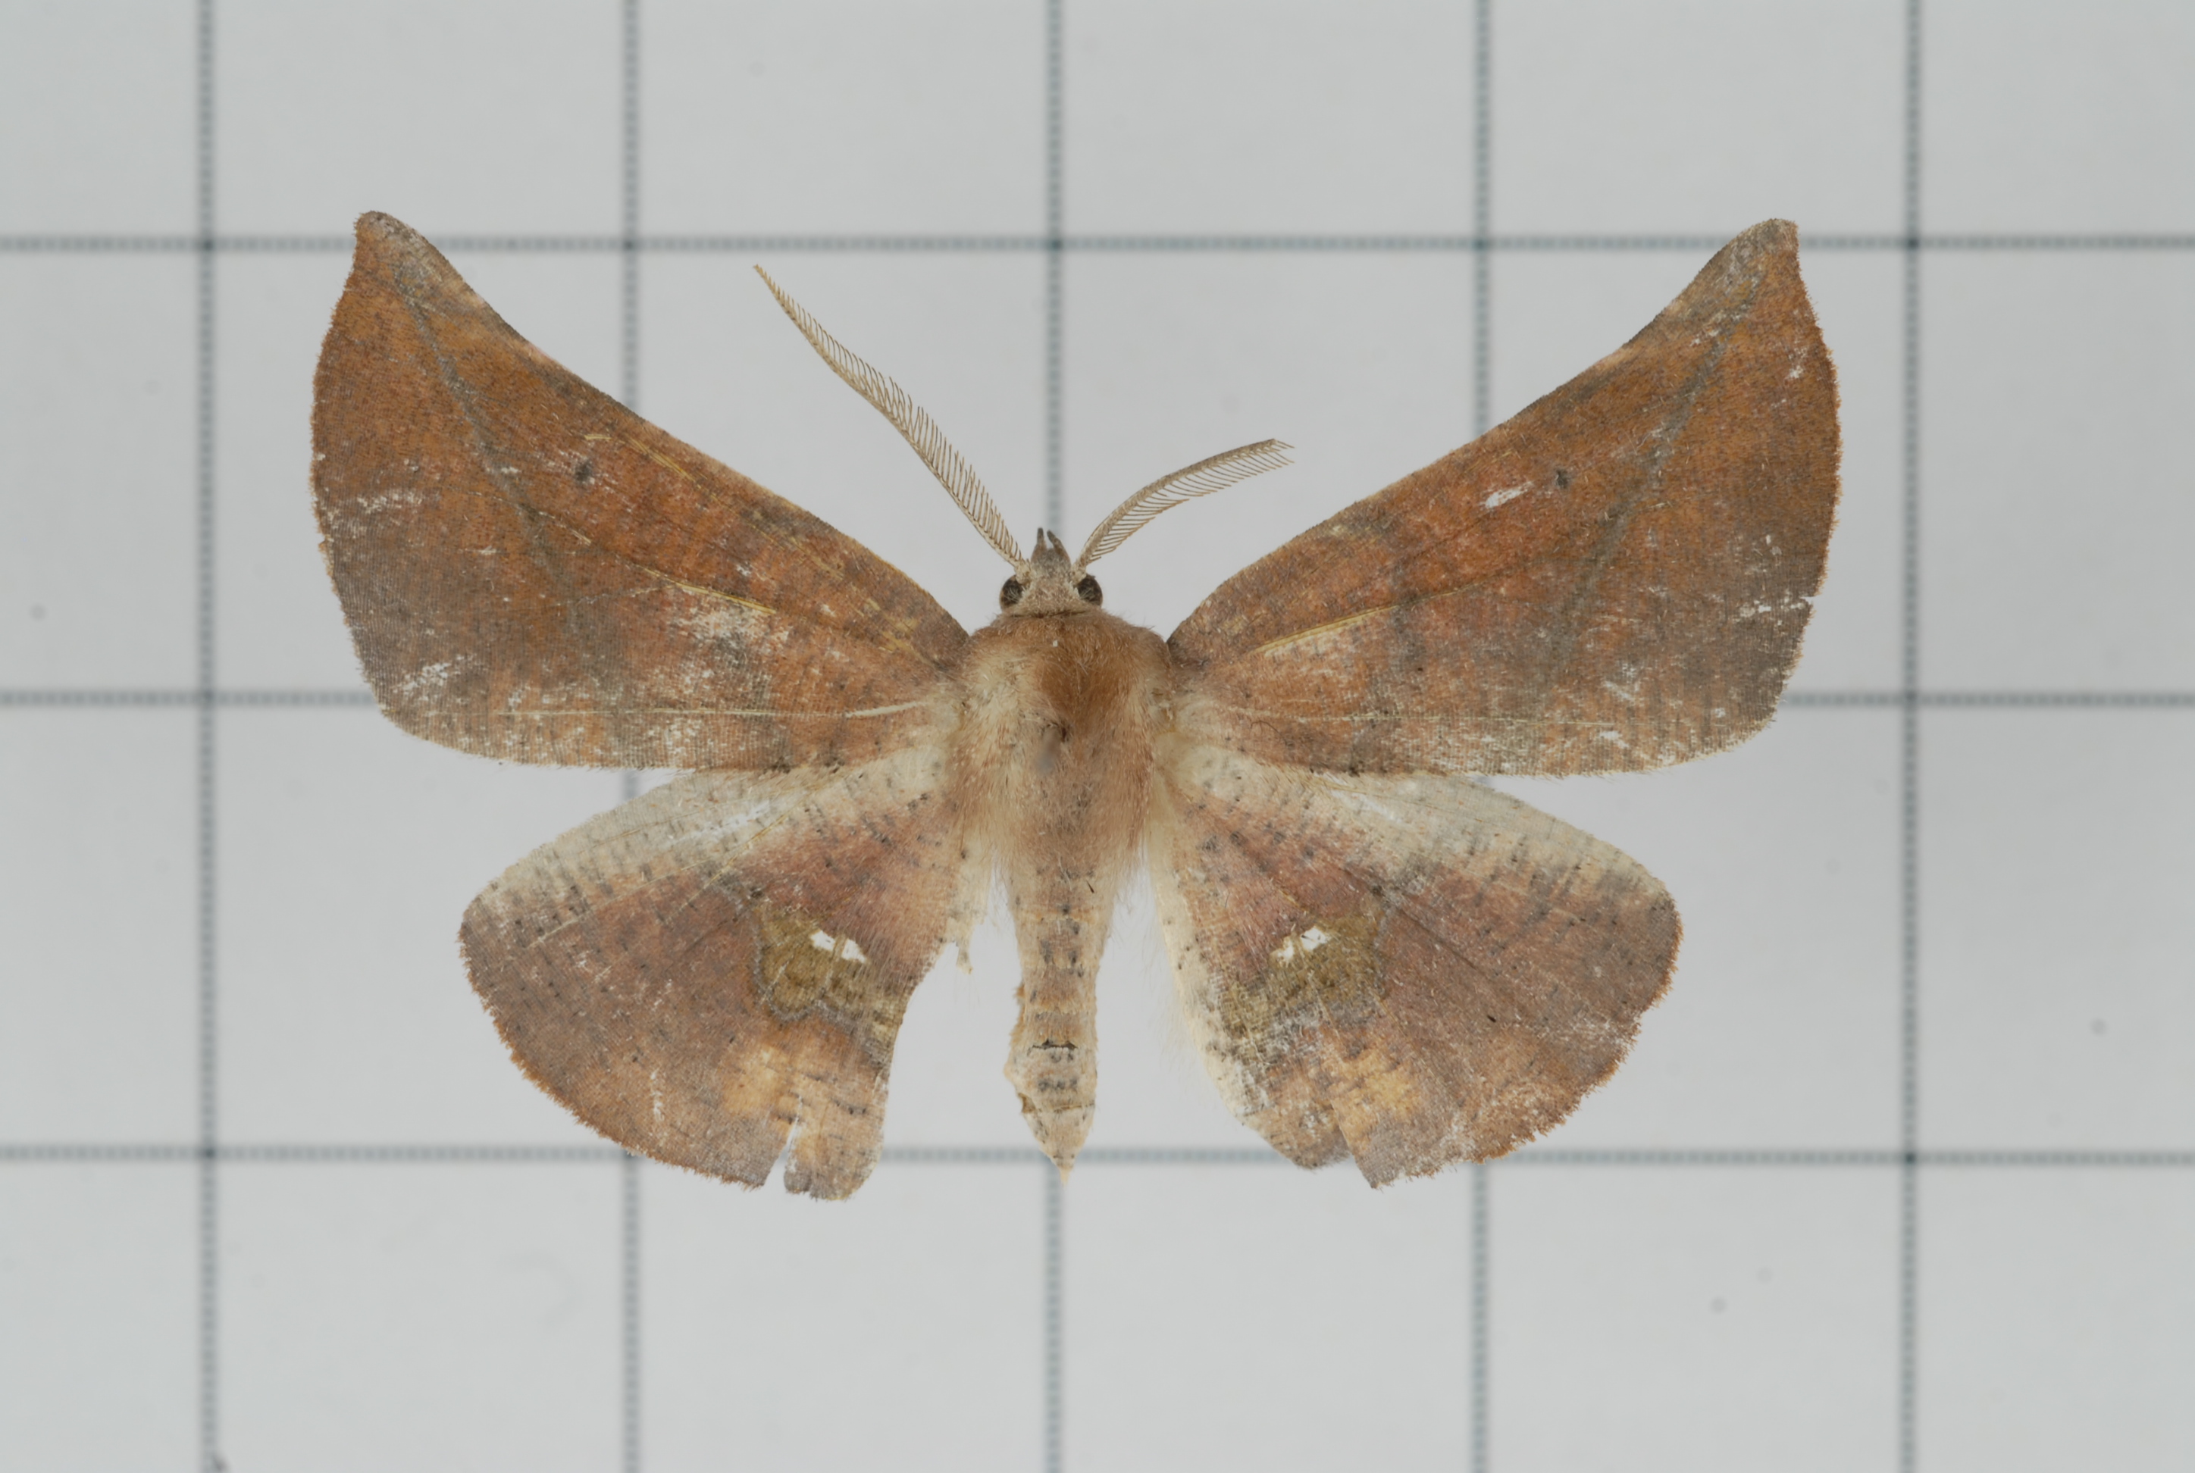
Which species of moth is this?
Garaeus apicata formosanus
